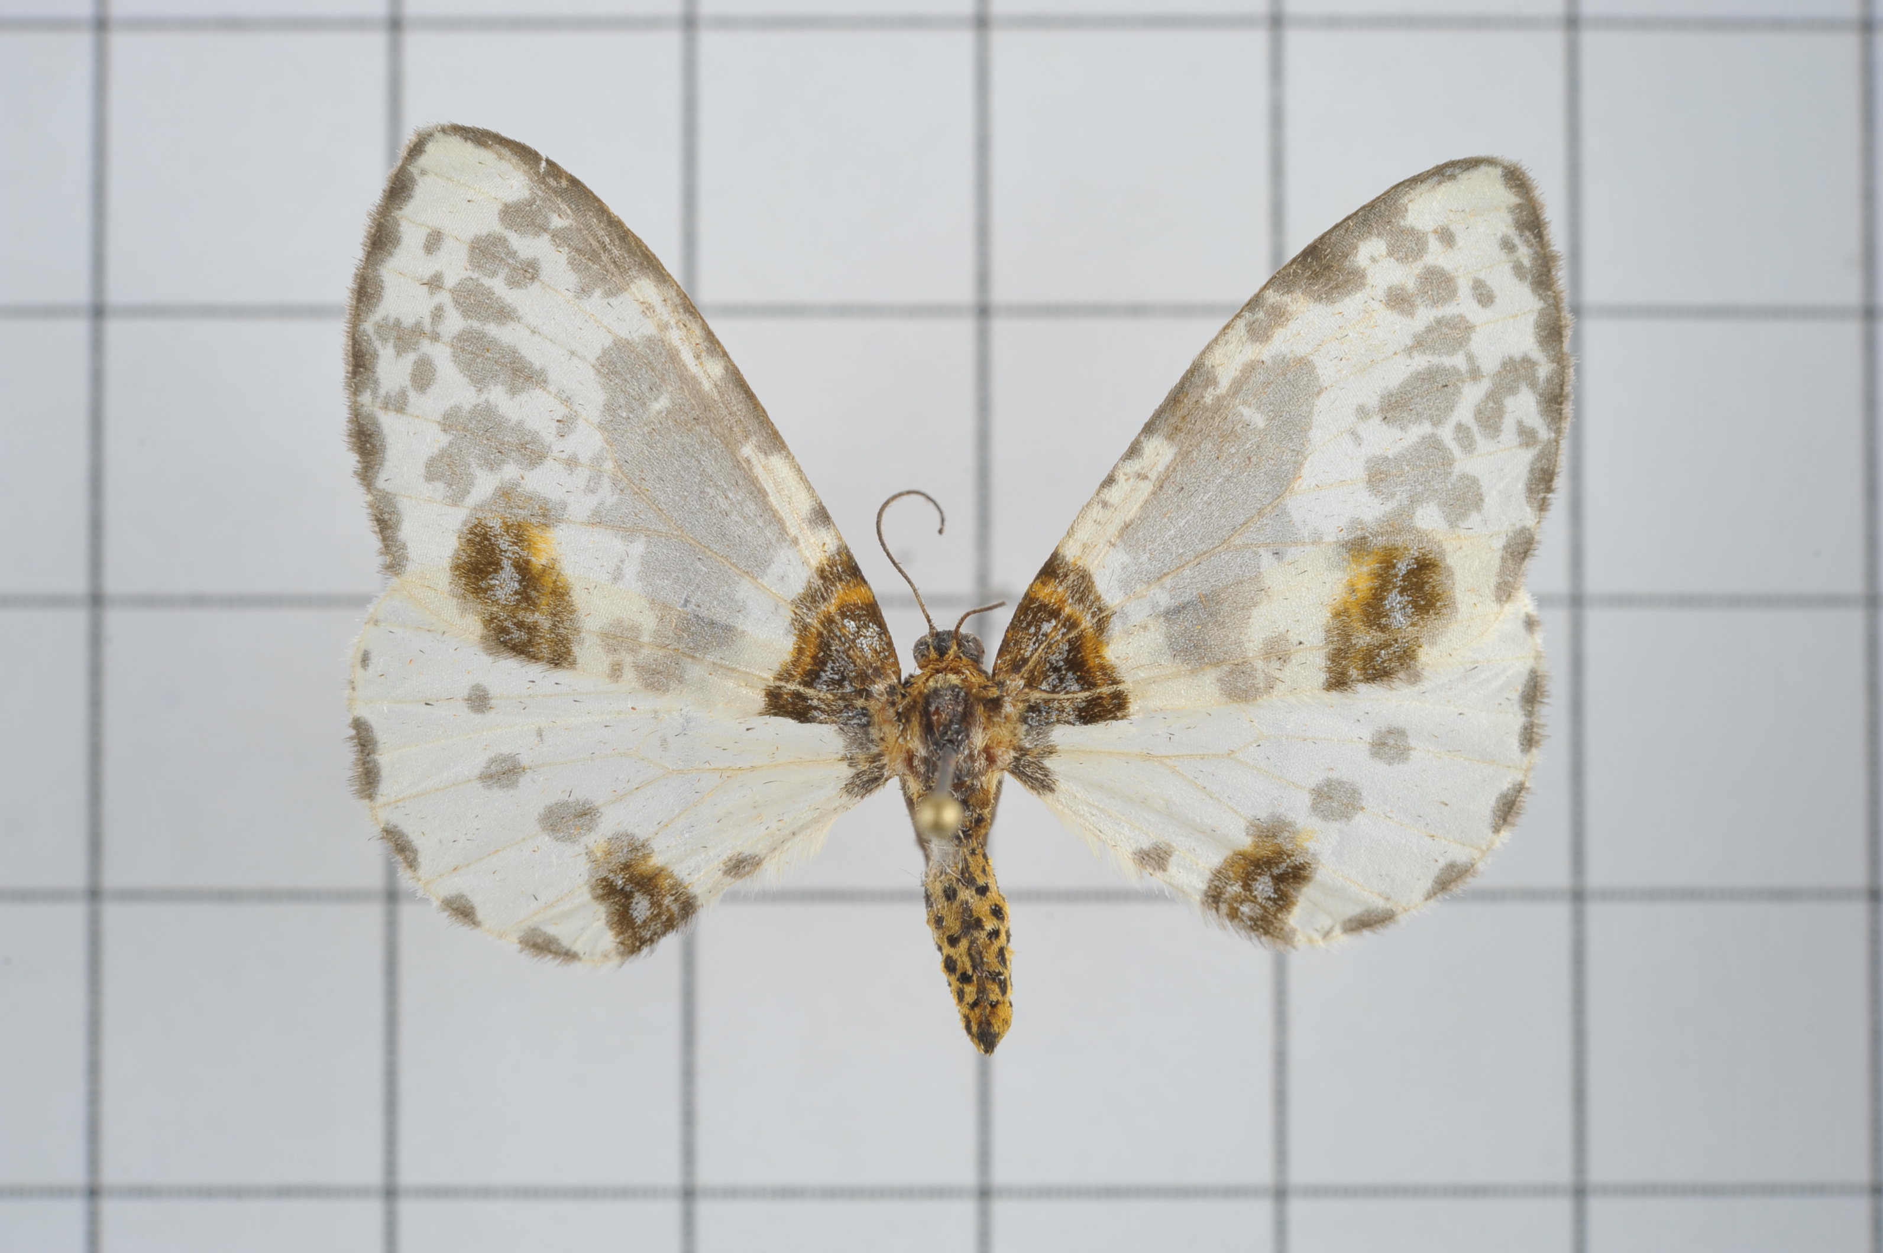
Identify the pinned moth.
Abraxas adilluminata
